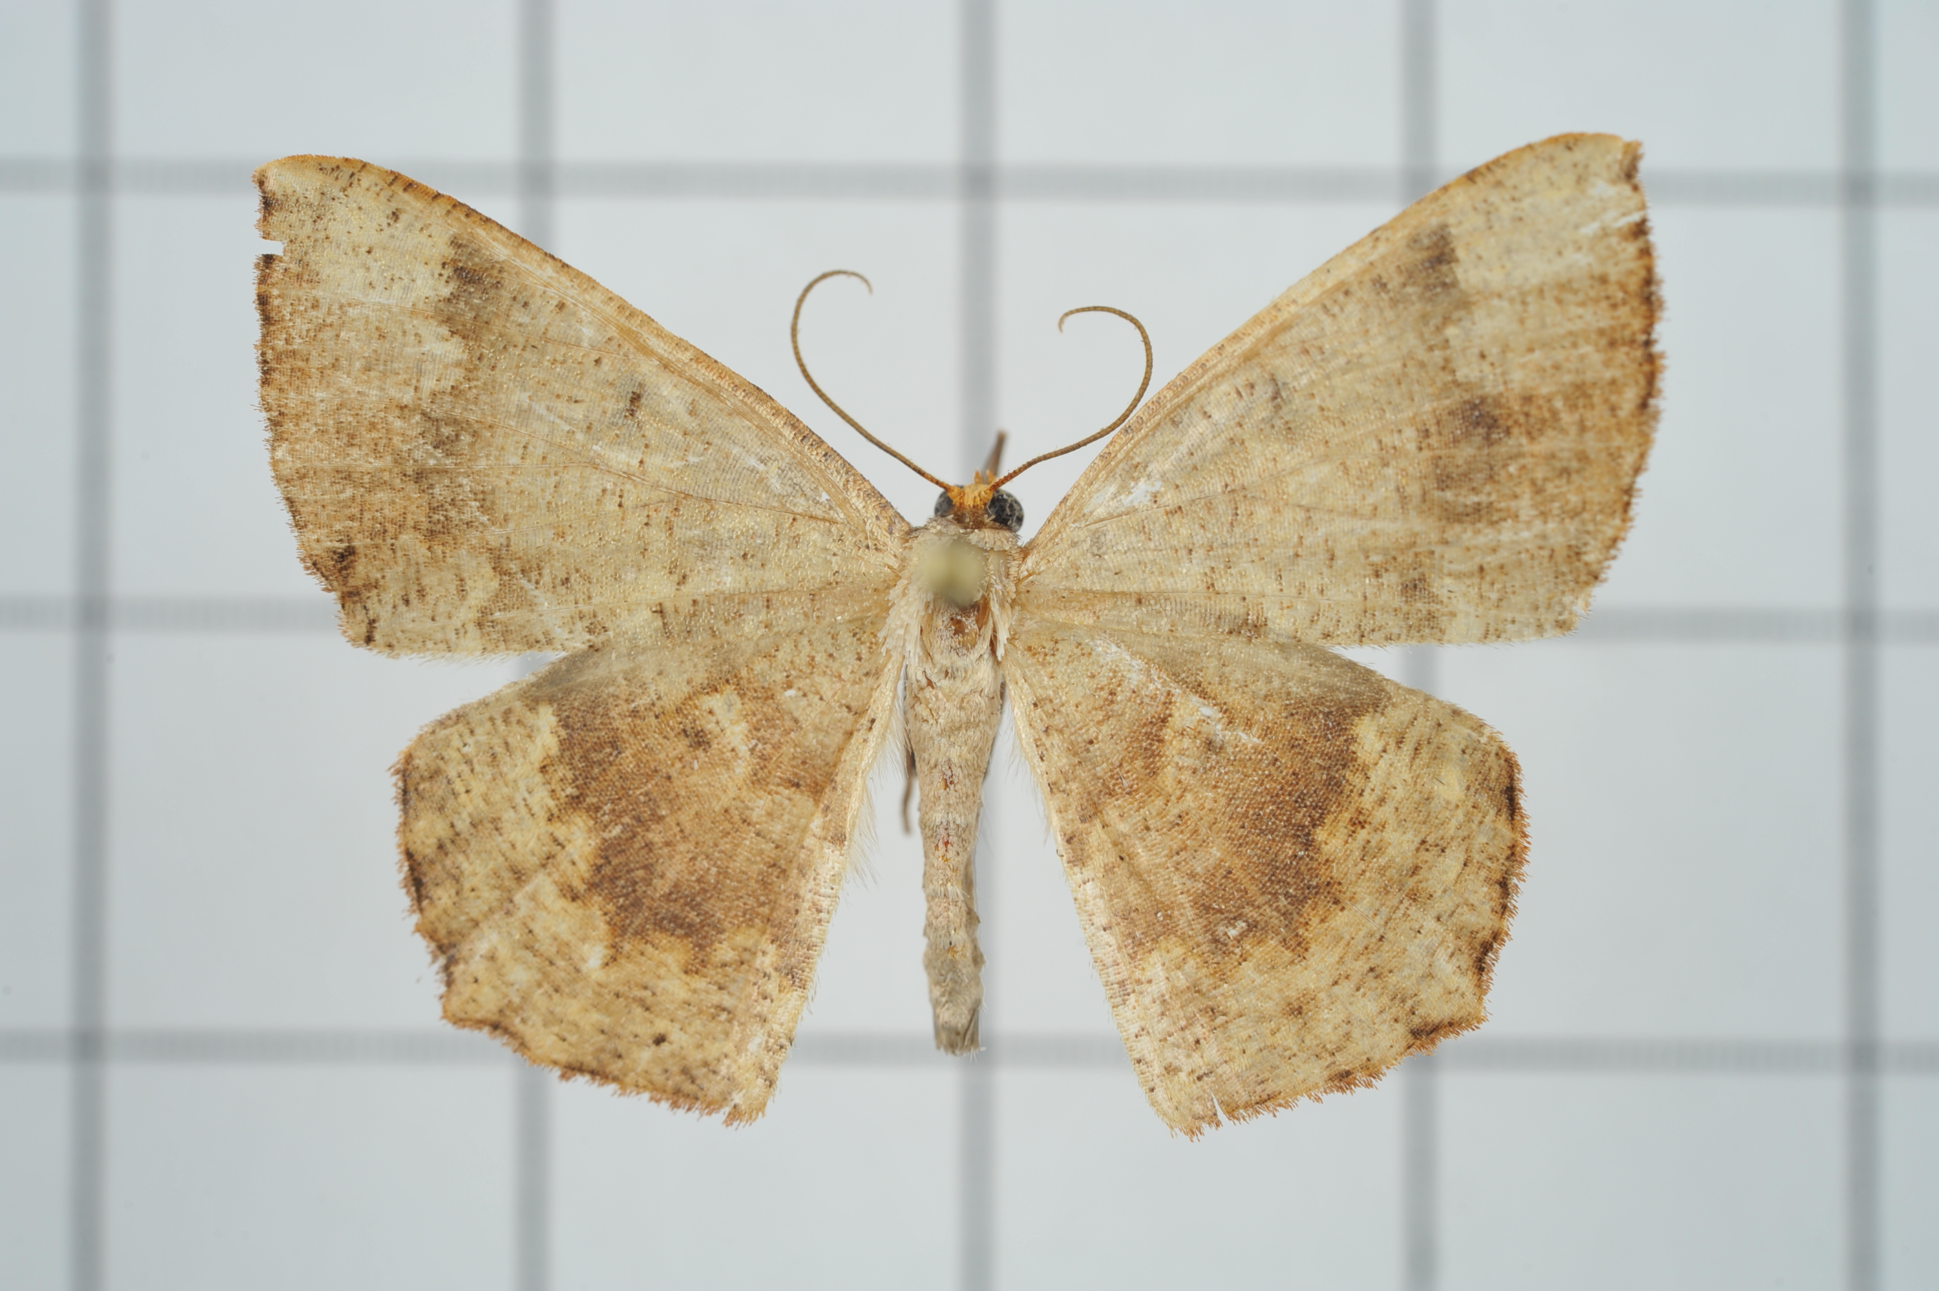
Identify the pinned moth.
Peratostega deletaria deletaria
